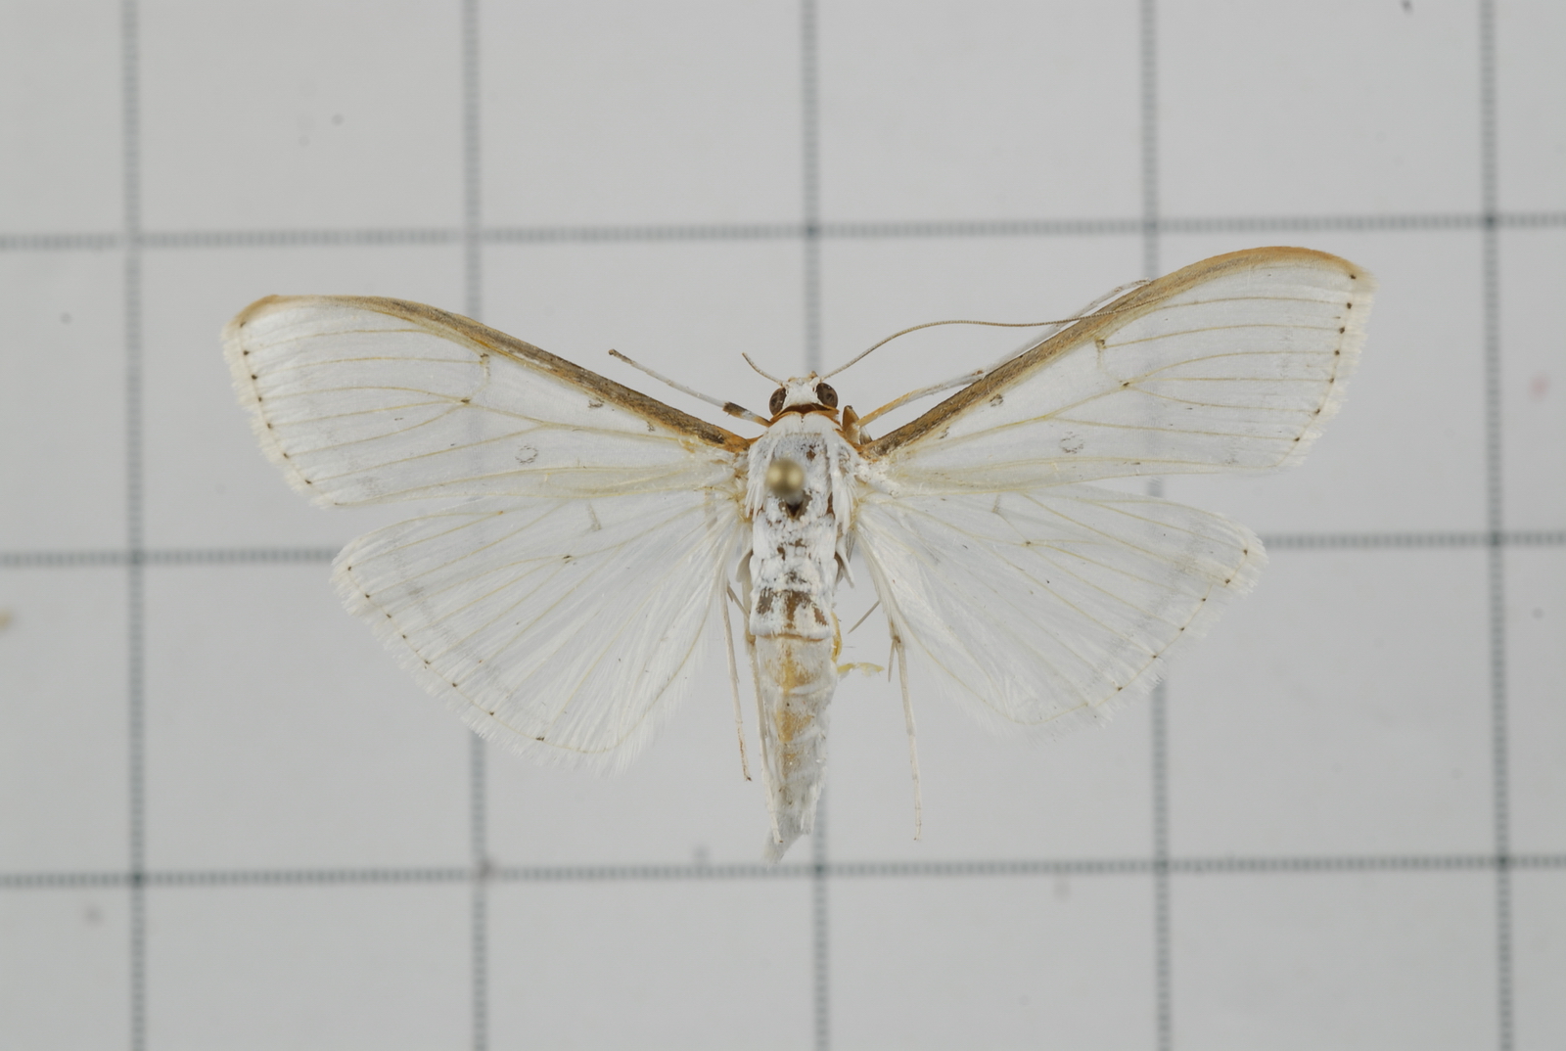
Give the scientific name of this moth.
Palpita asiaticalis
